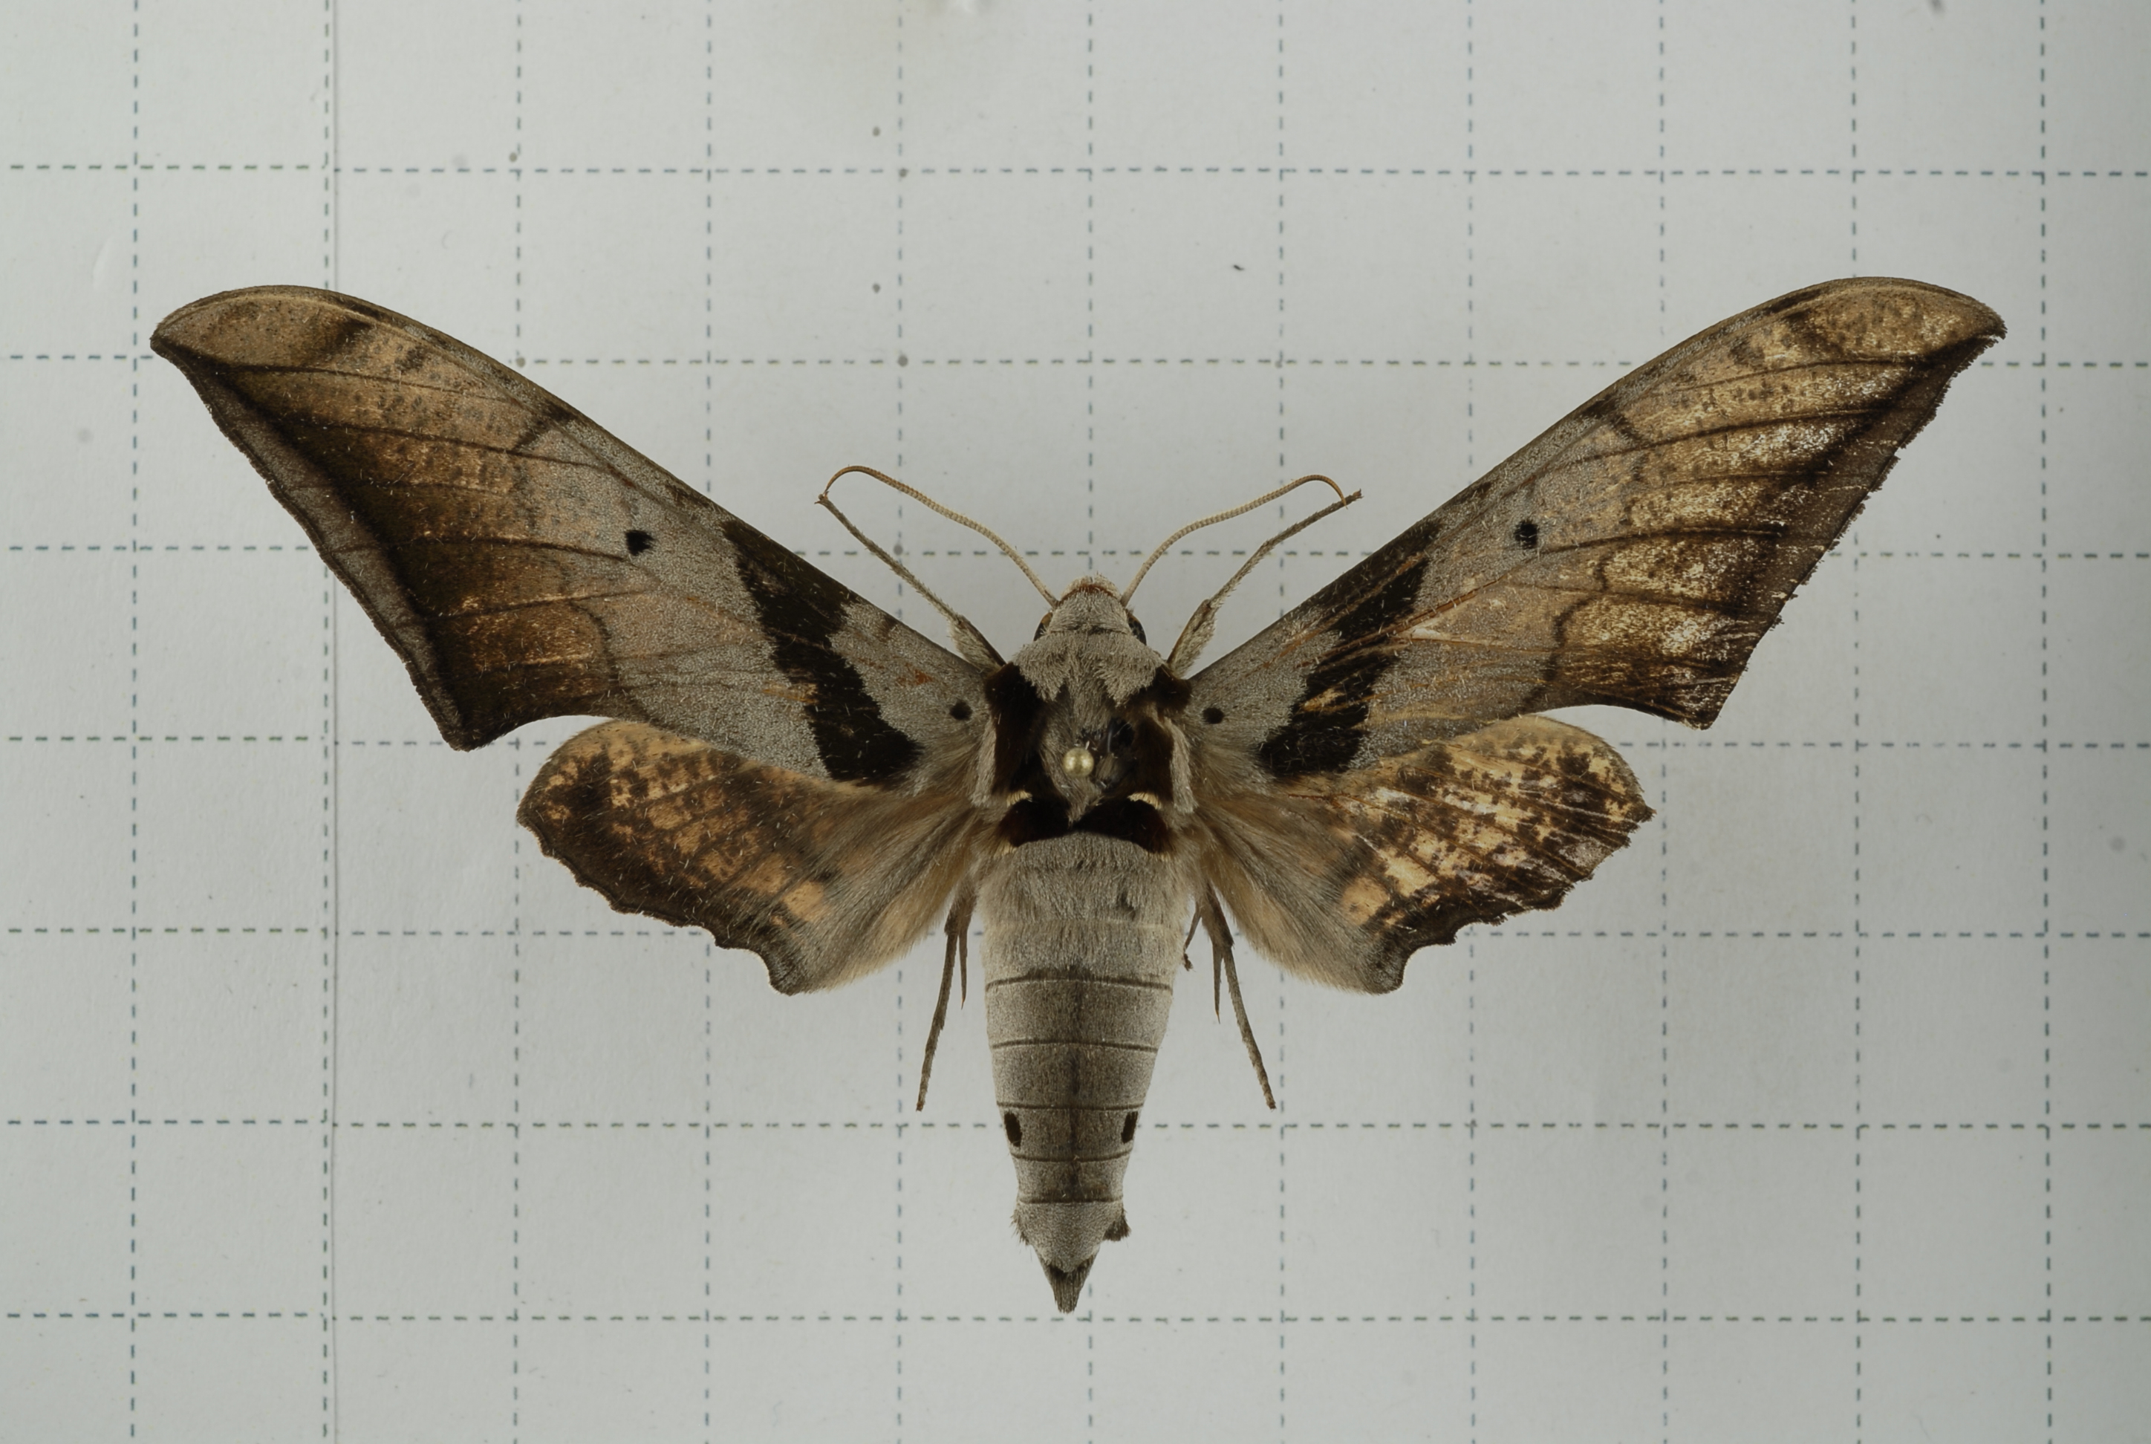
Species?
Ambulyx japonica angustifasciata
